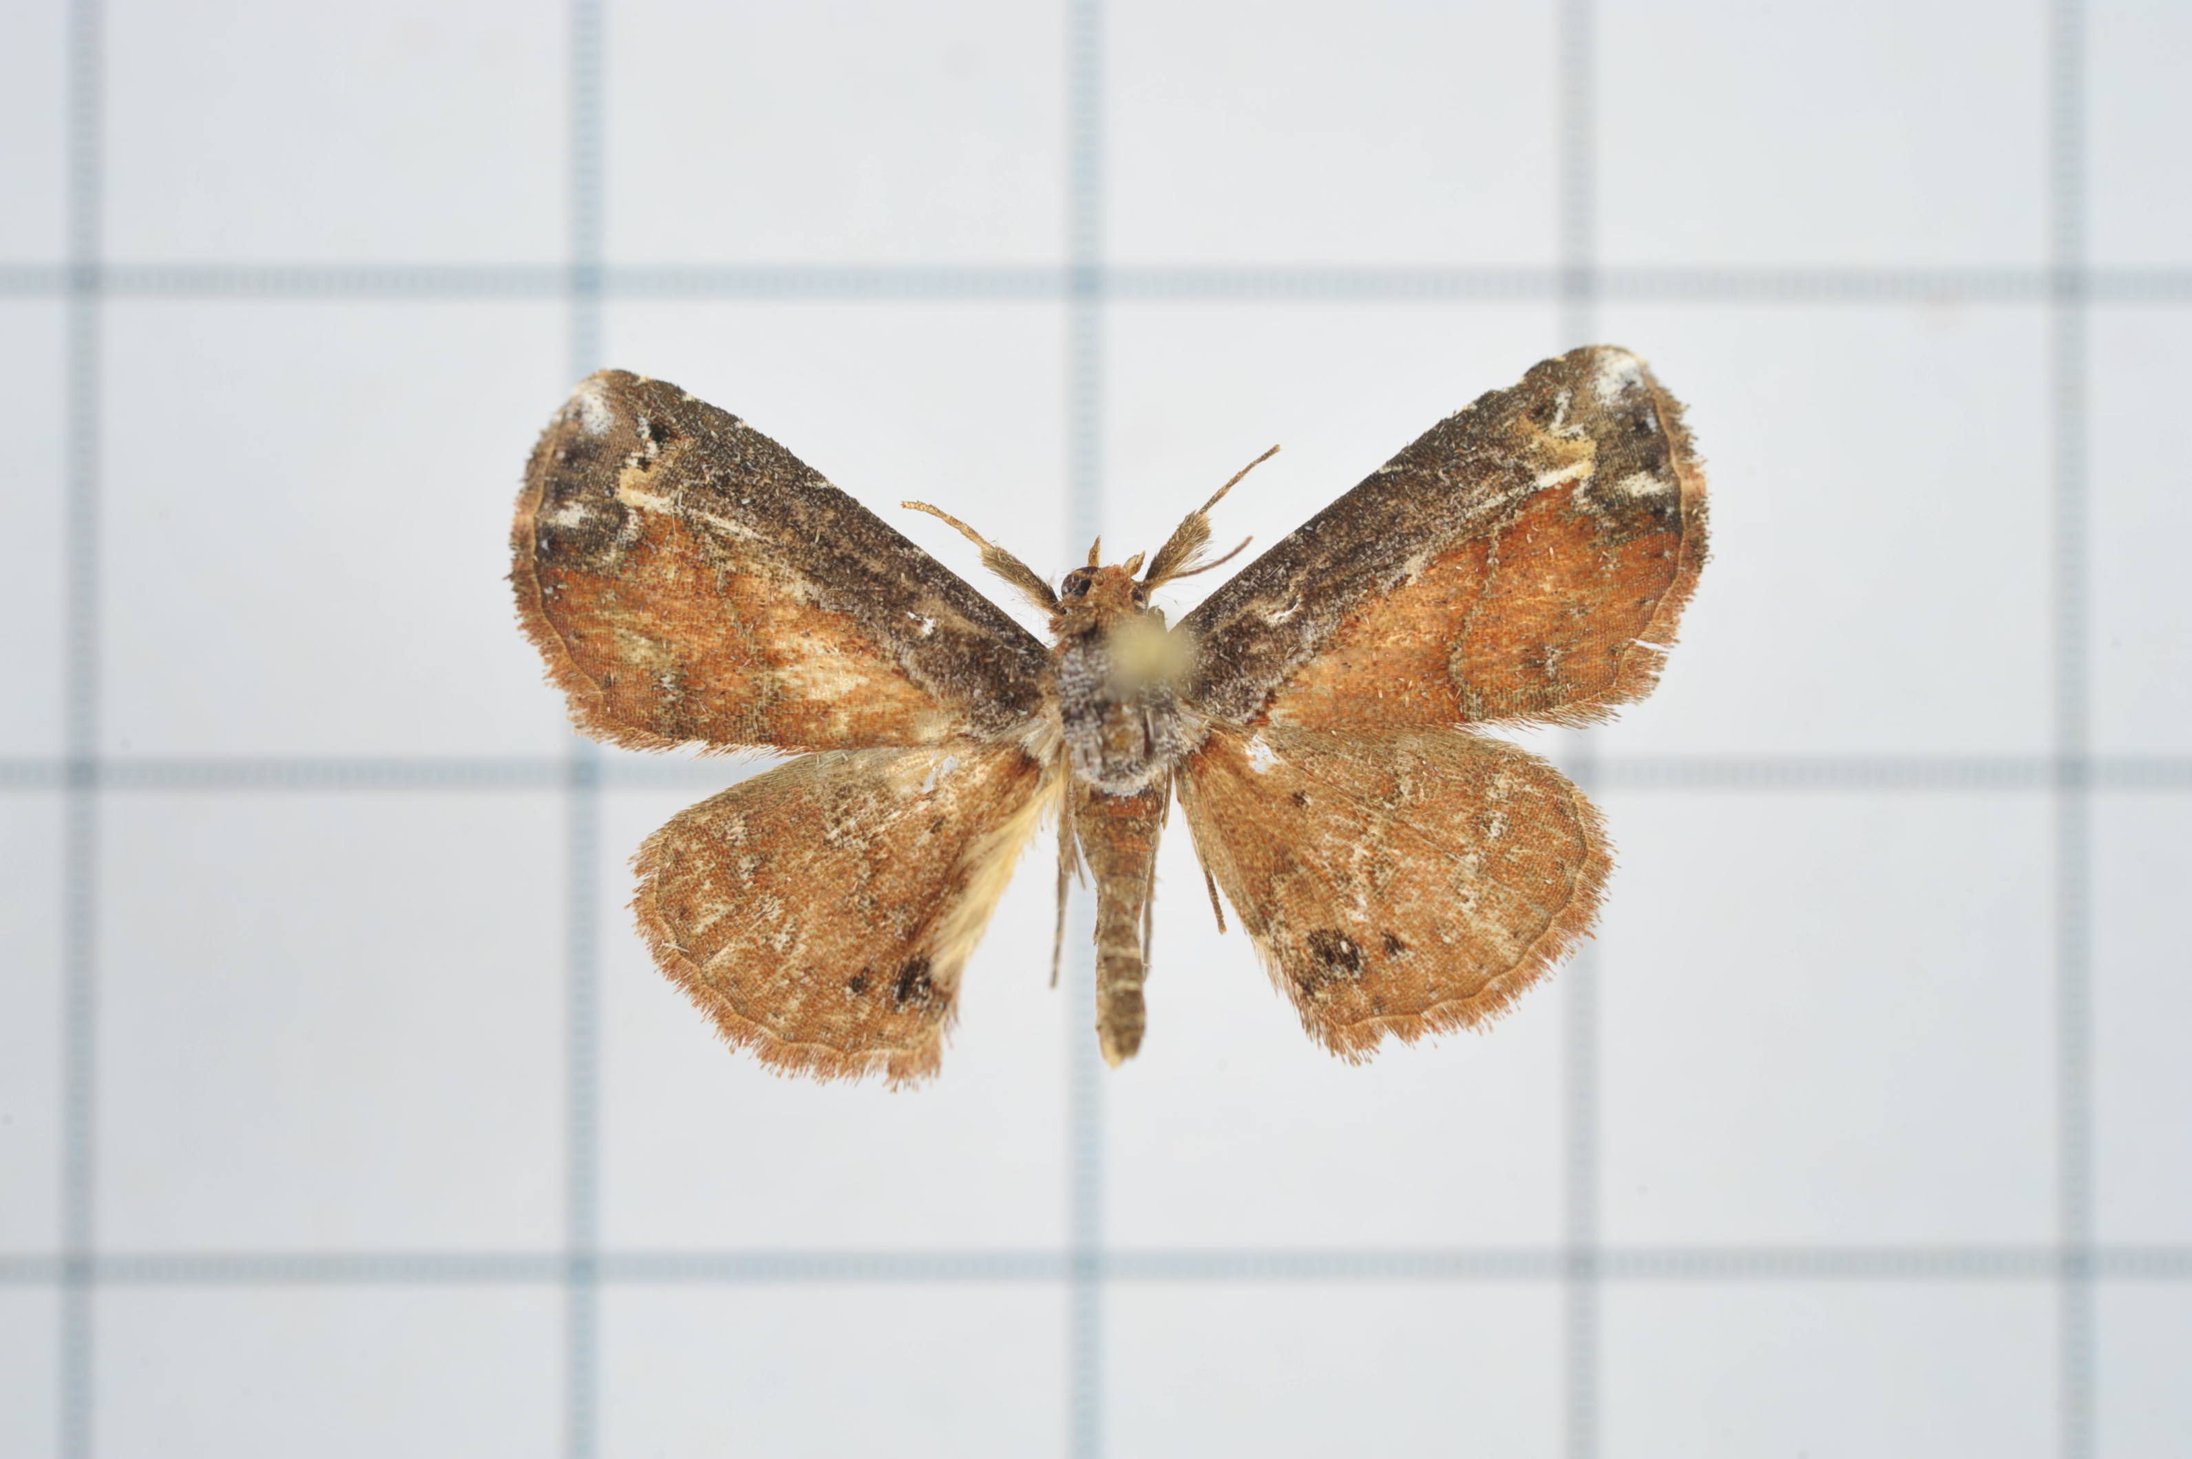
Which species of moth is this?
Zurobata vacillans
